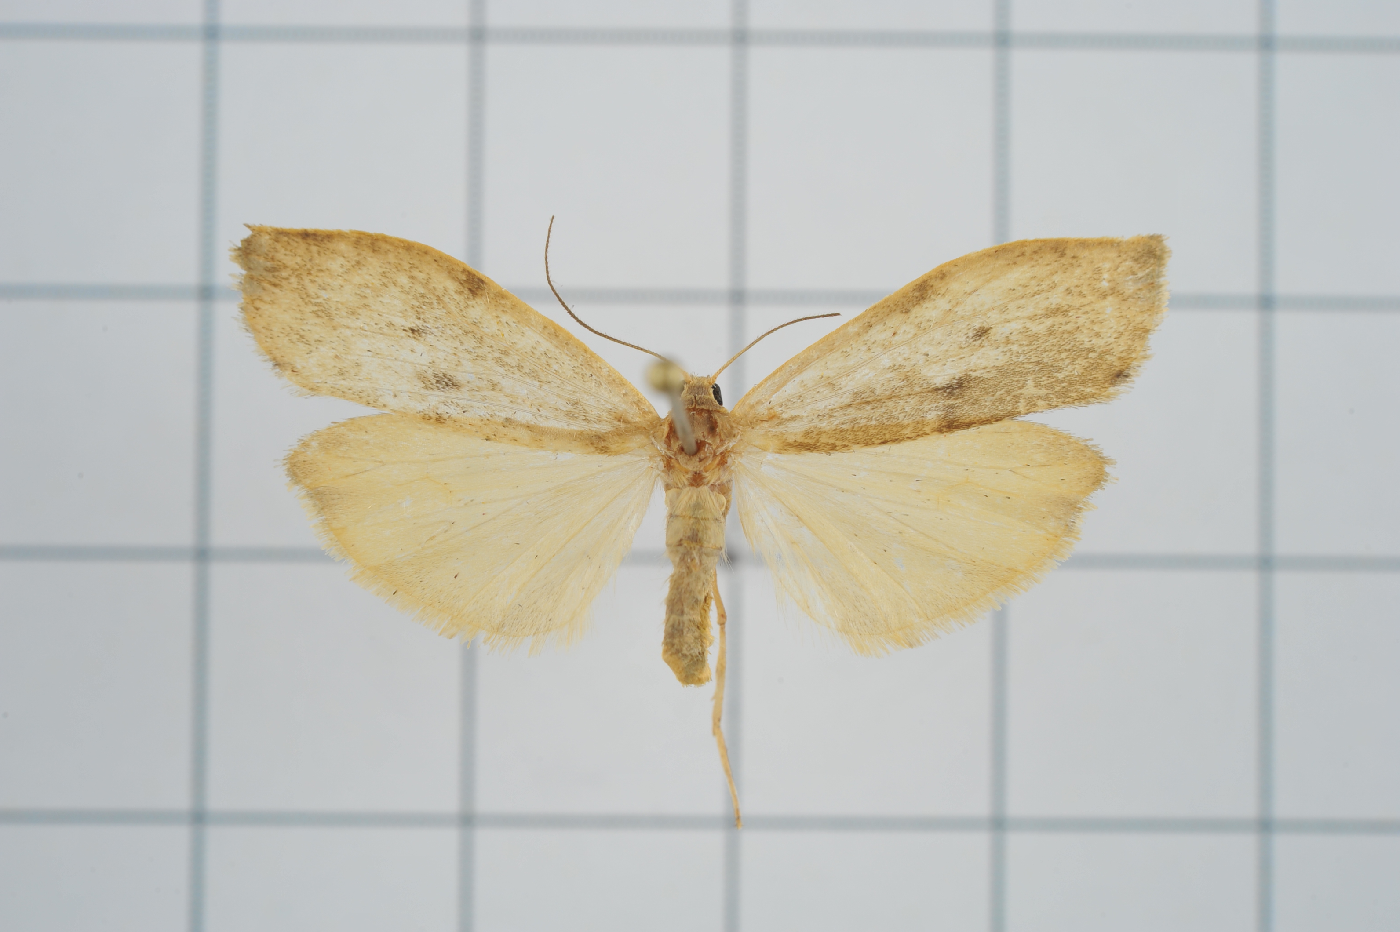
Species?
Gampola sinica
